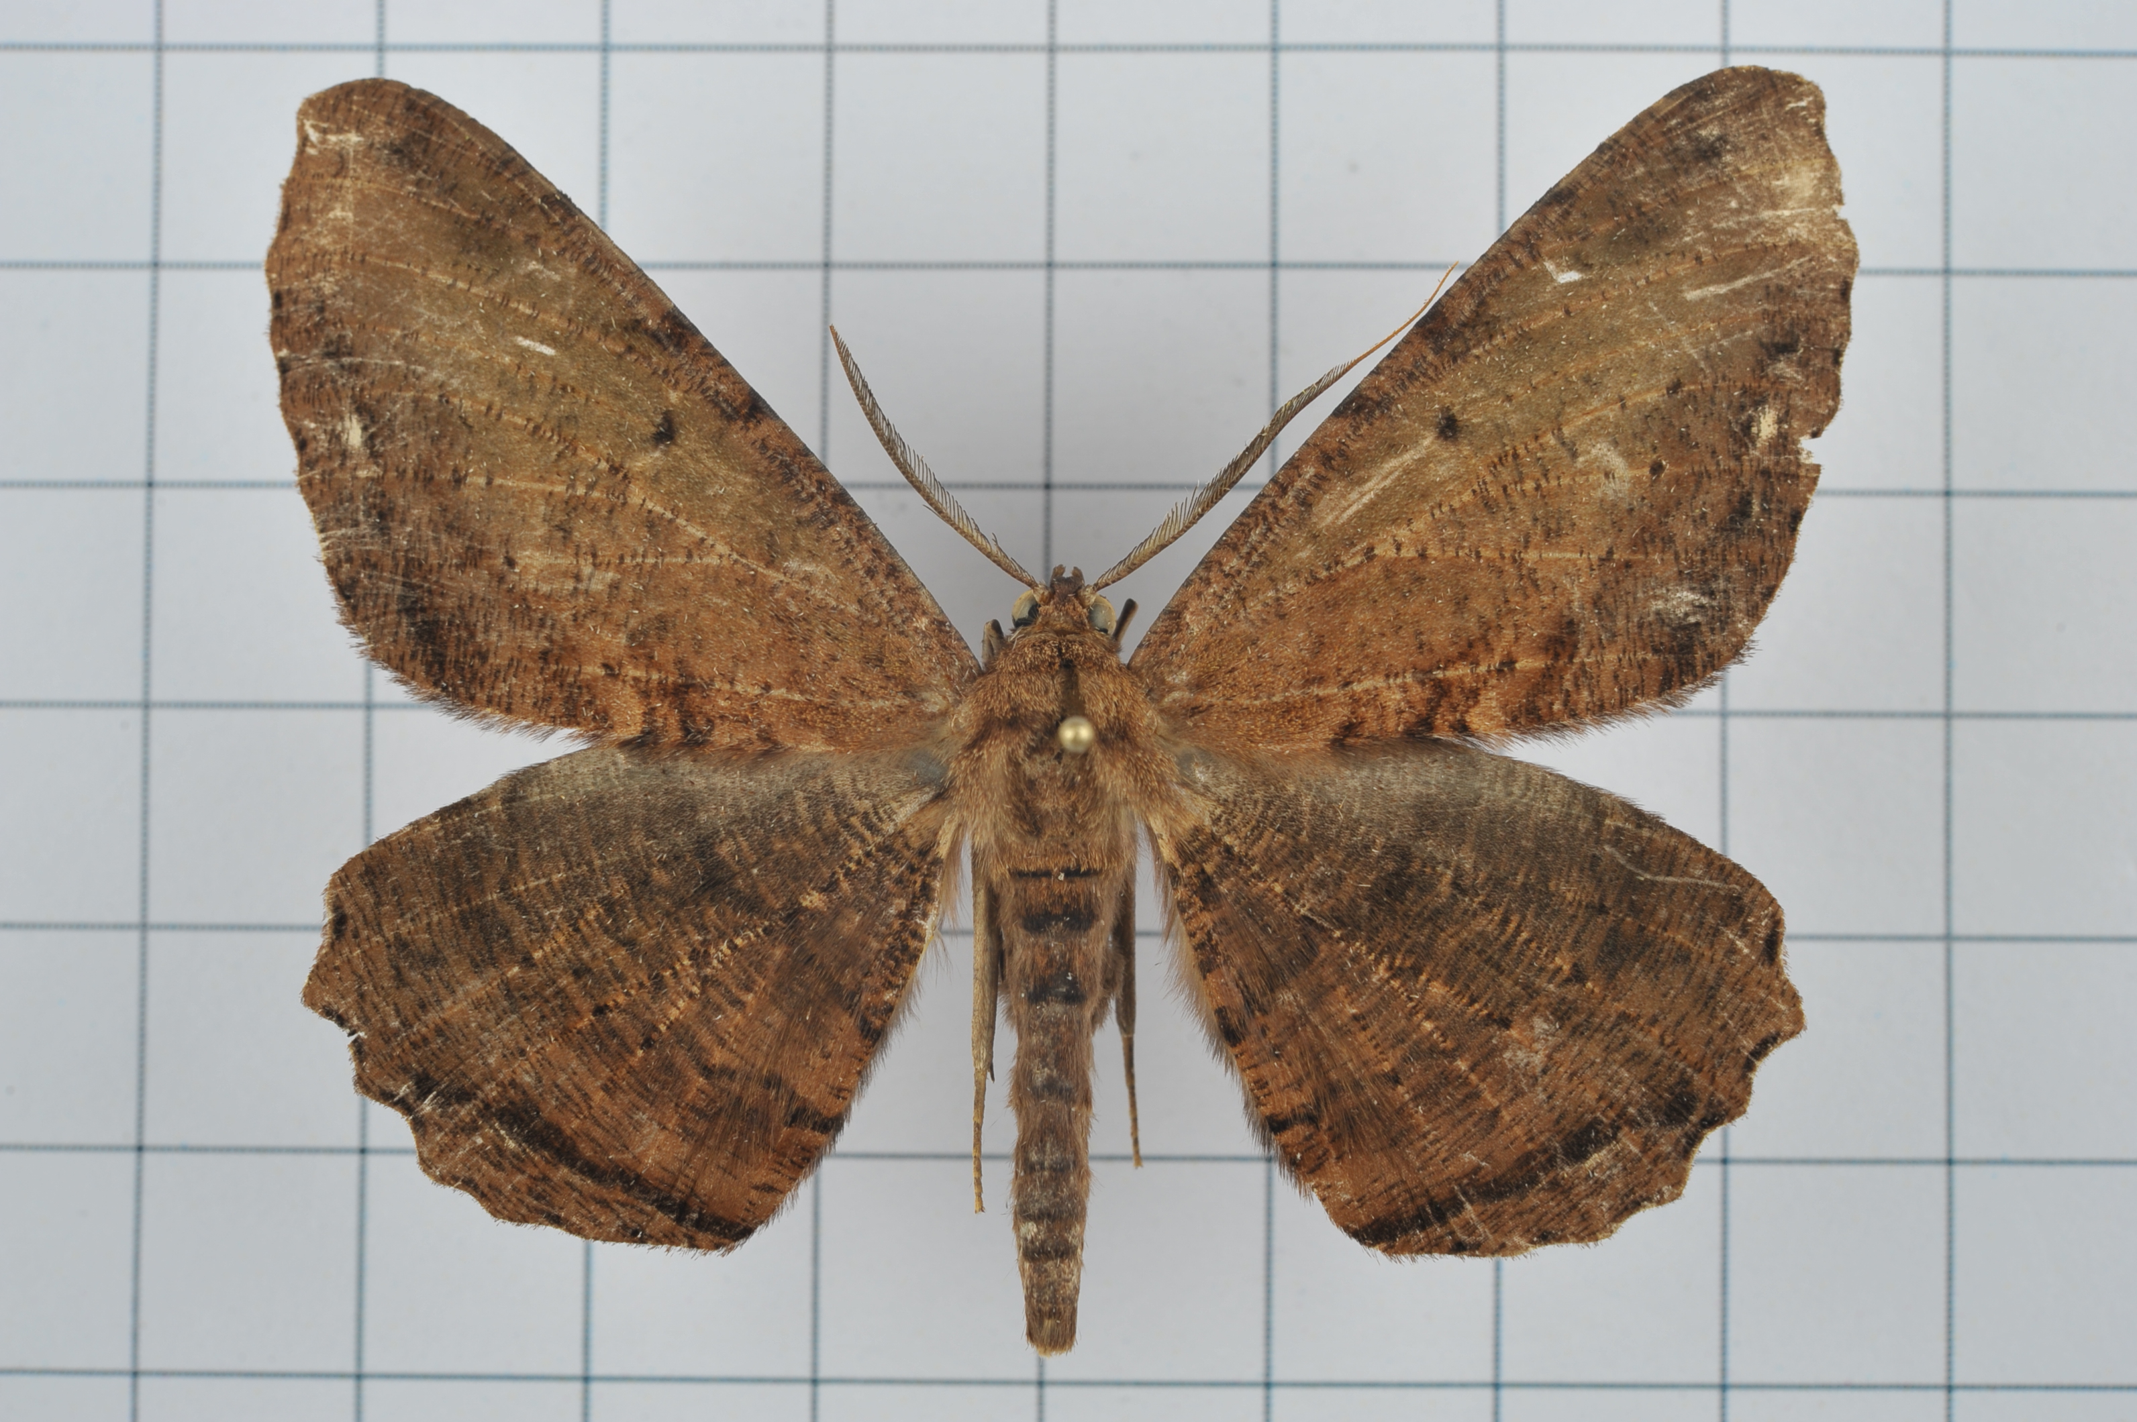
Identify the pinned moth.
Chorodna creataria
